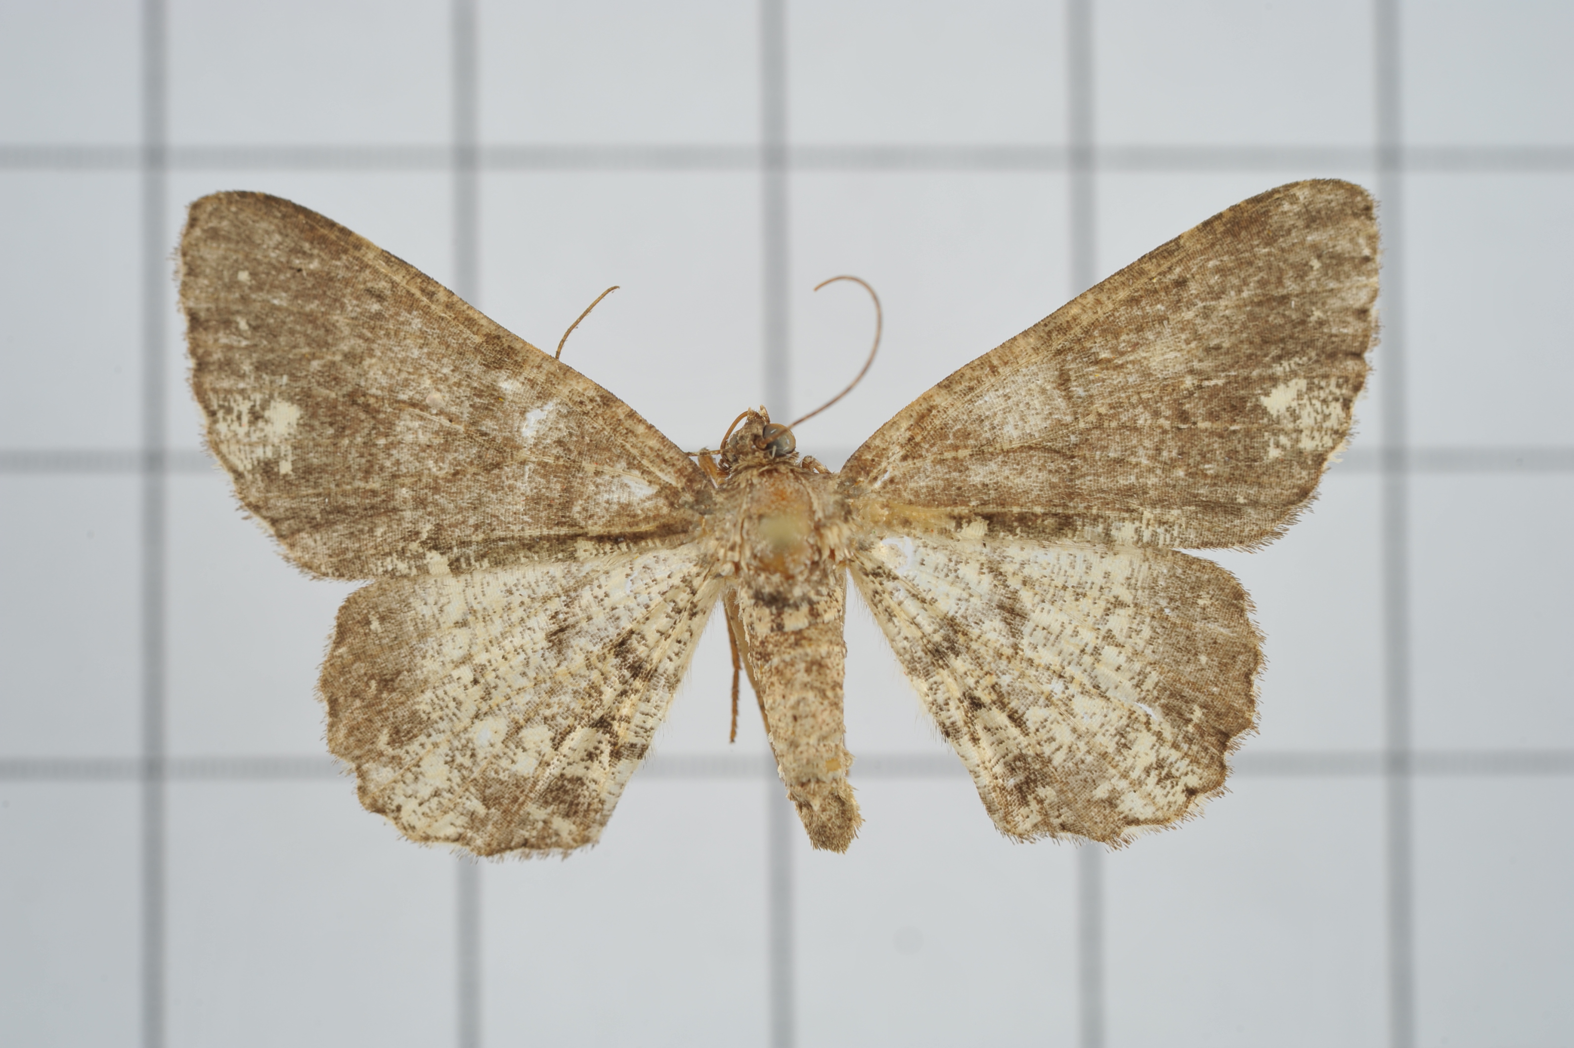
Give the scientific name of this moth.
Abaciscus tristis tristis
